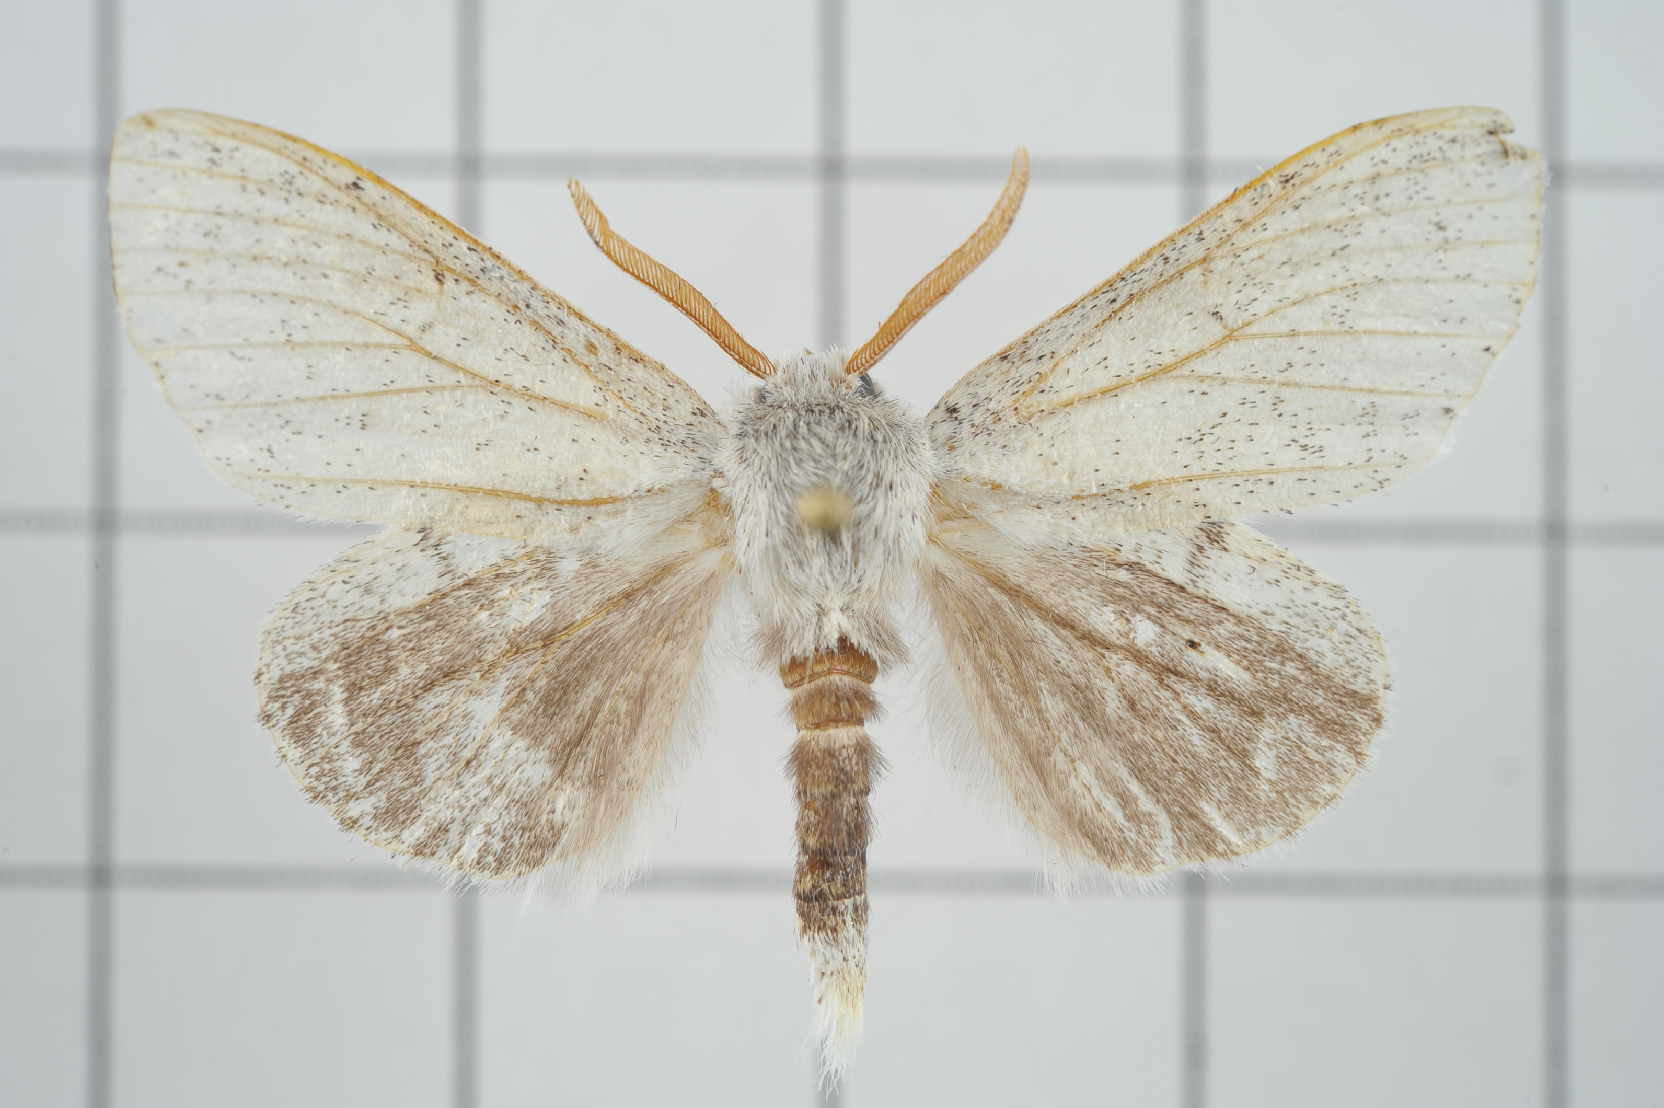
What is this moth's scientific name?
Cnethodonta grisescens baibarana
